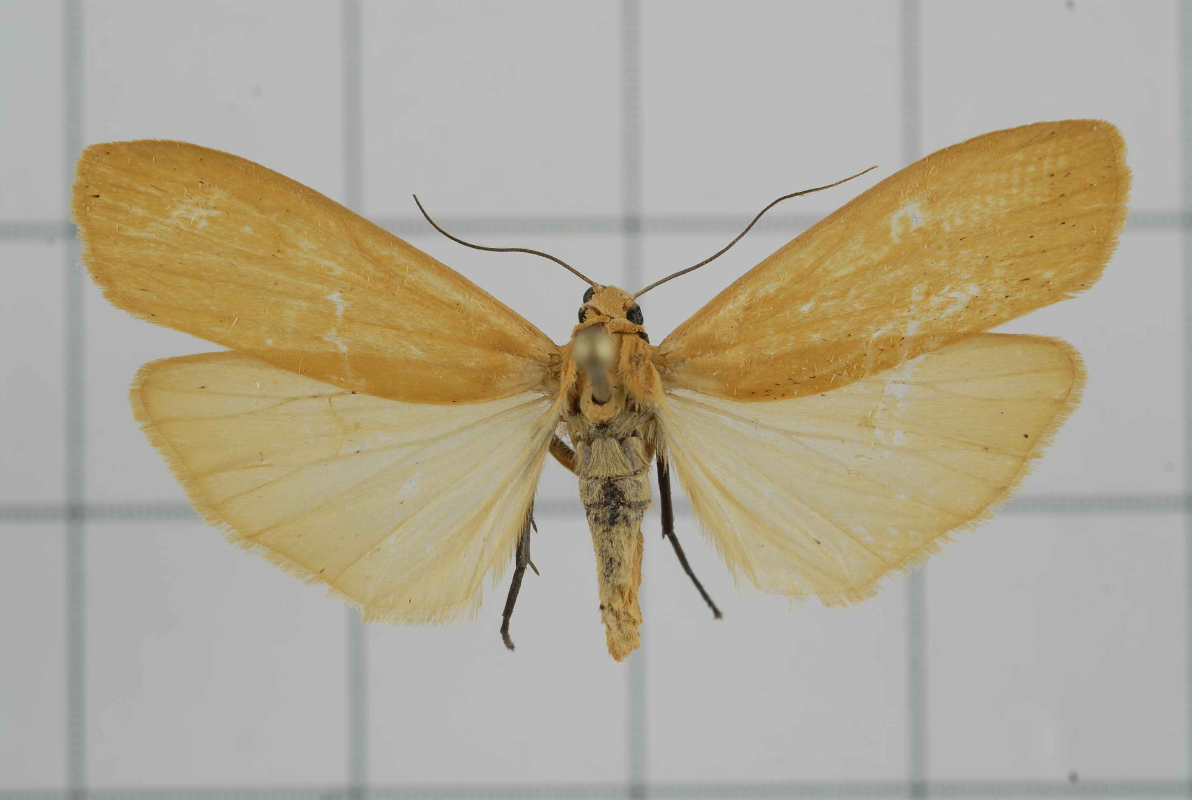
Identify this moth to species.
Katha magnata magnata
